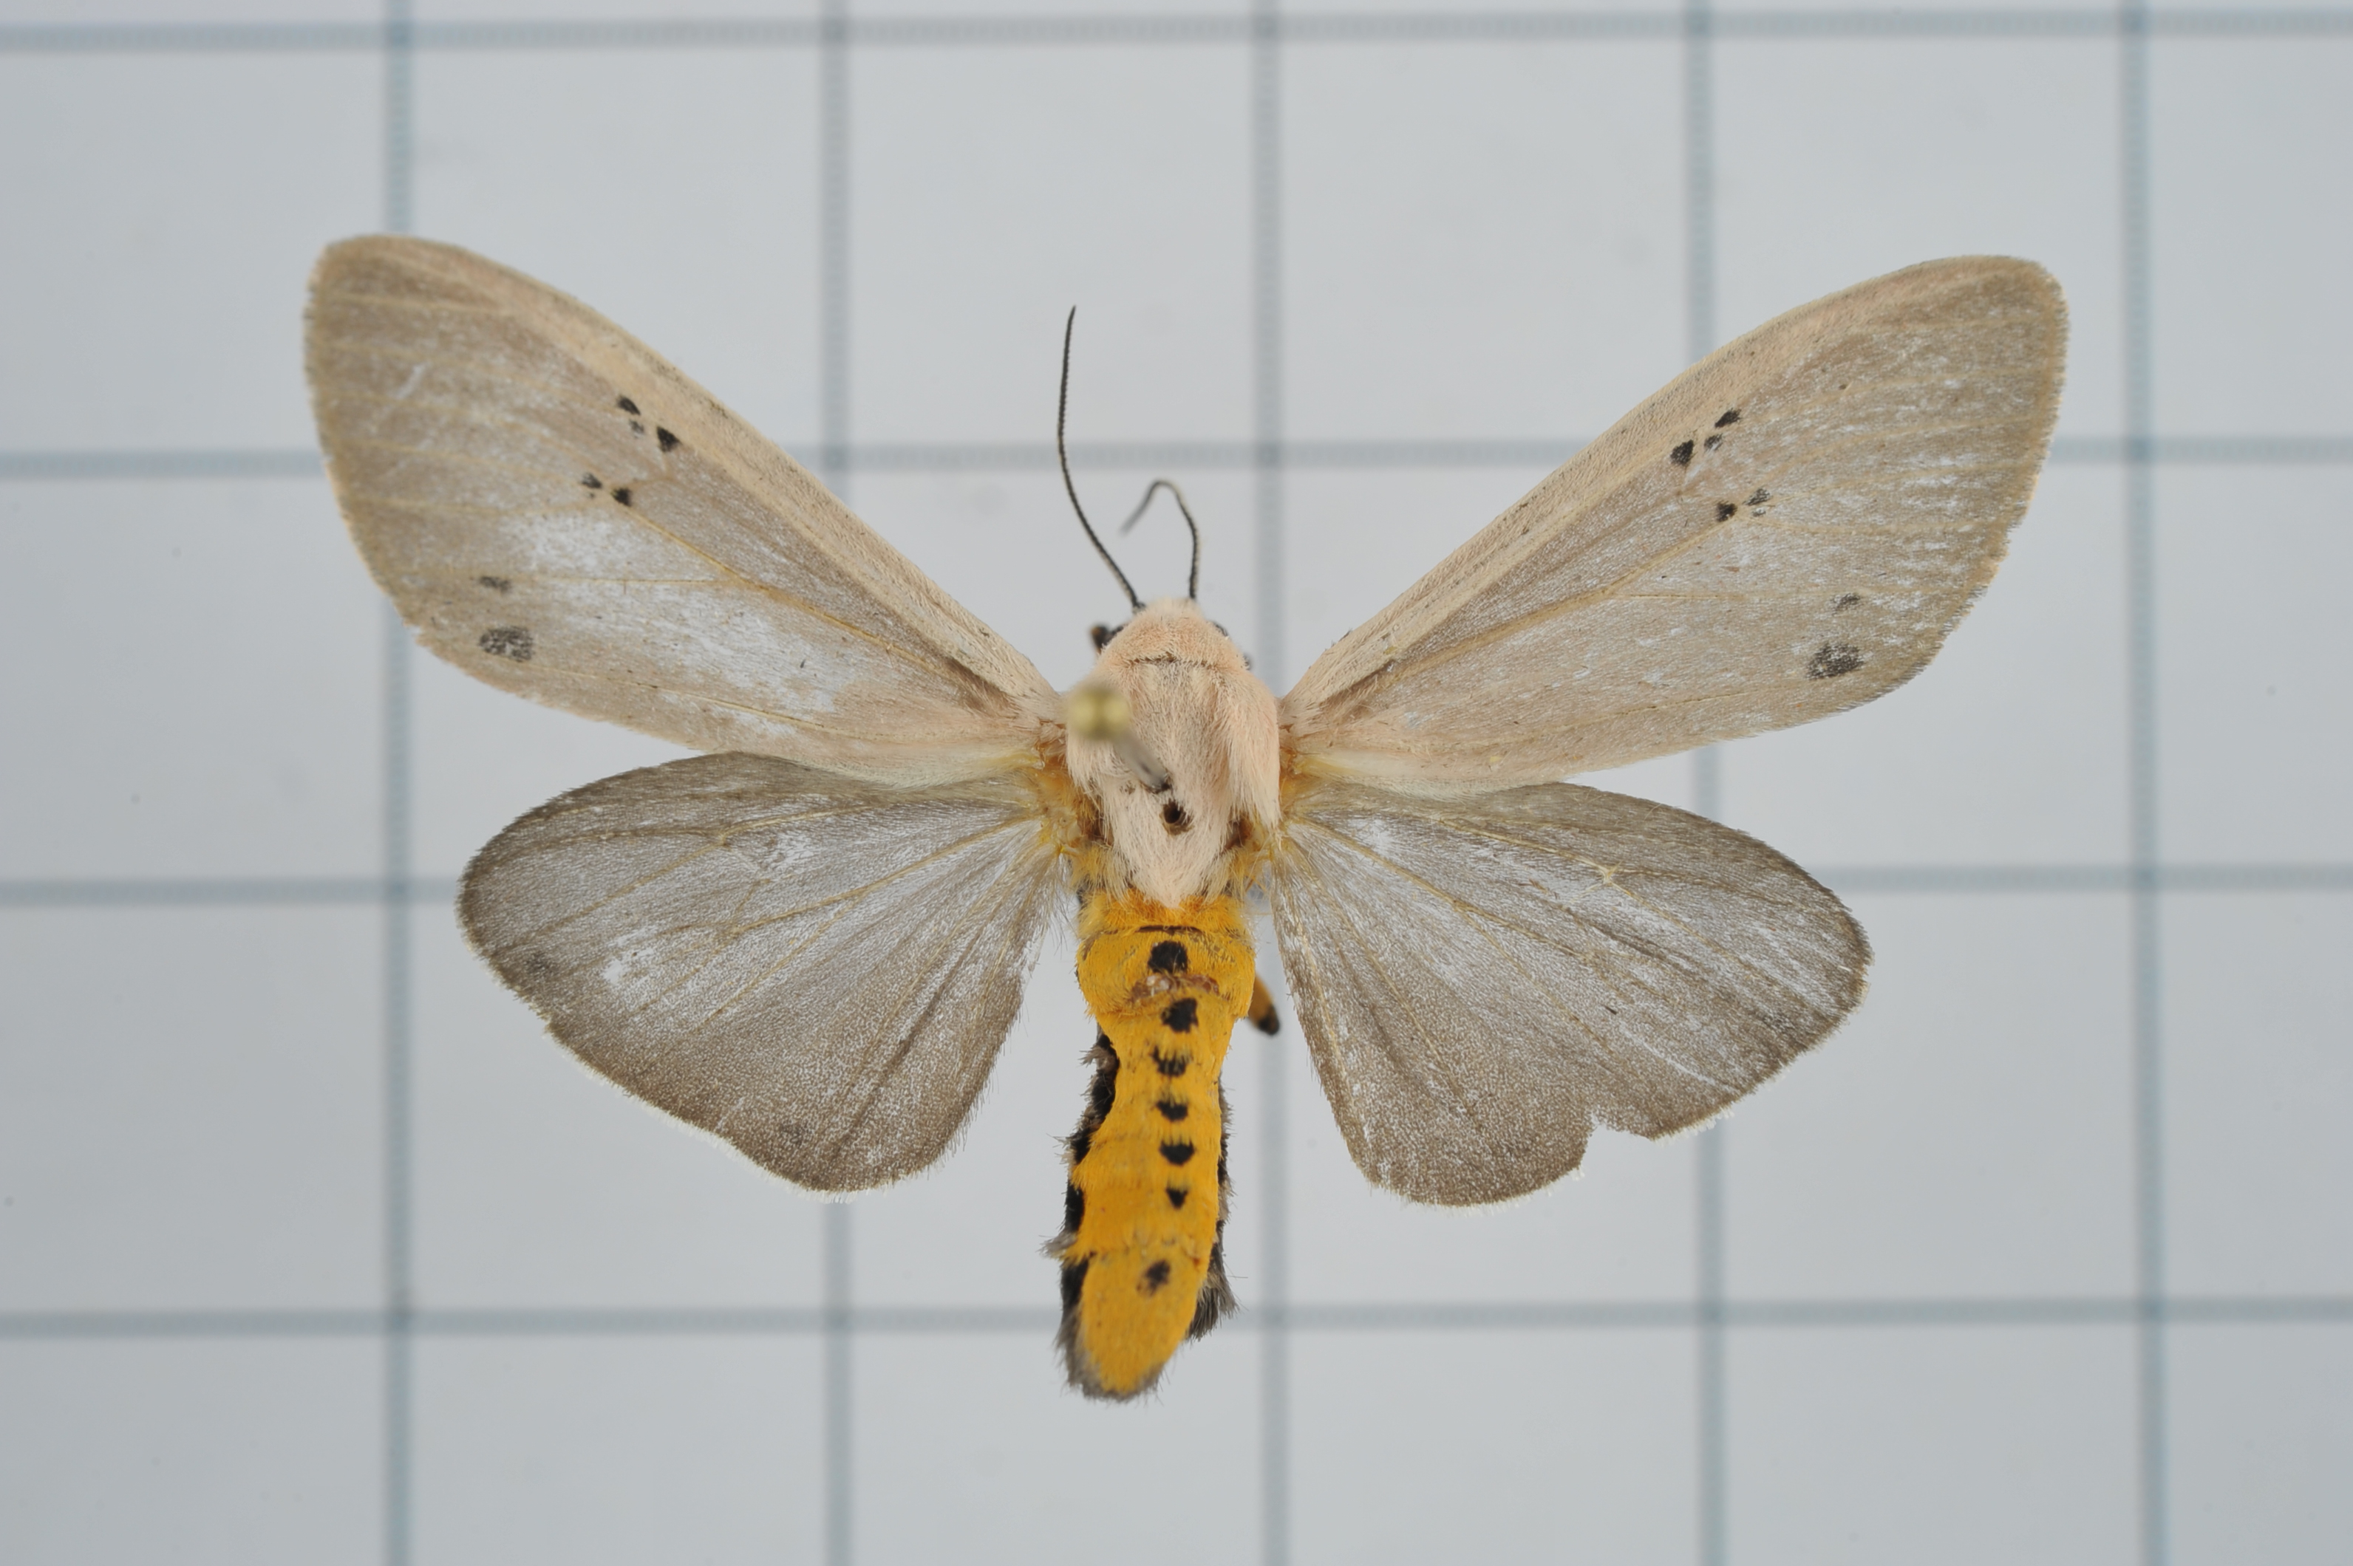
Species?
Creatonotos transiens koni
